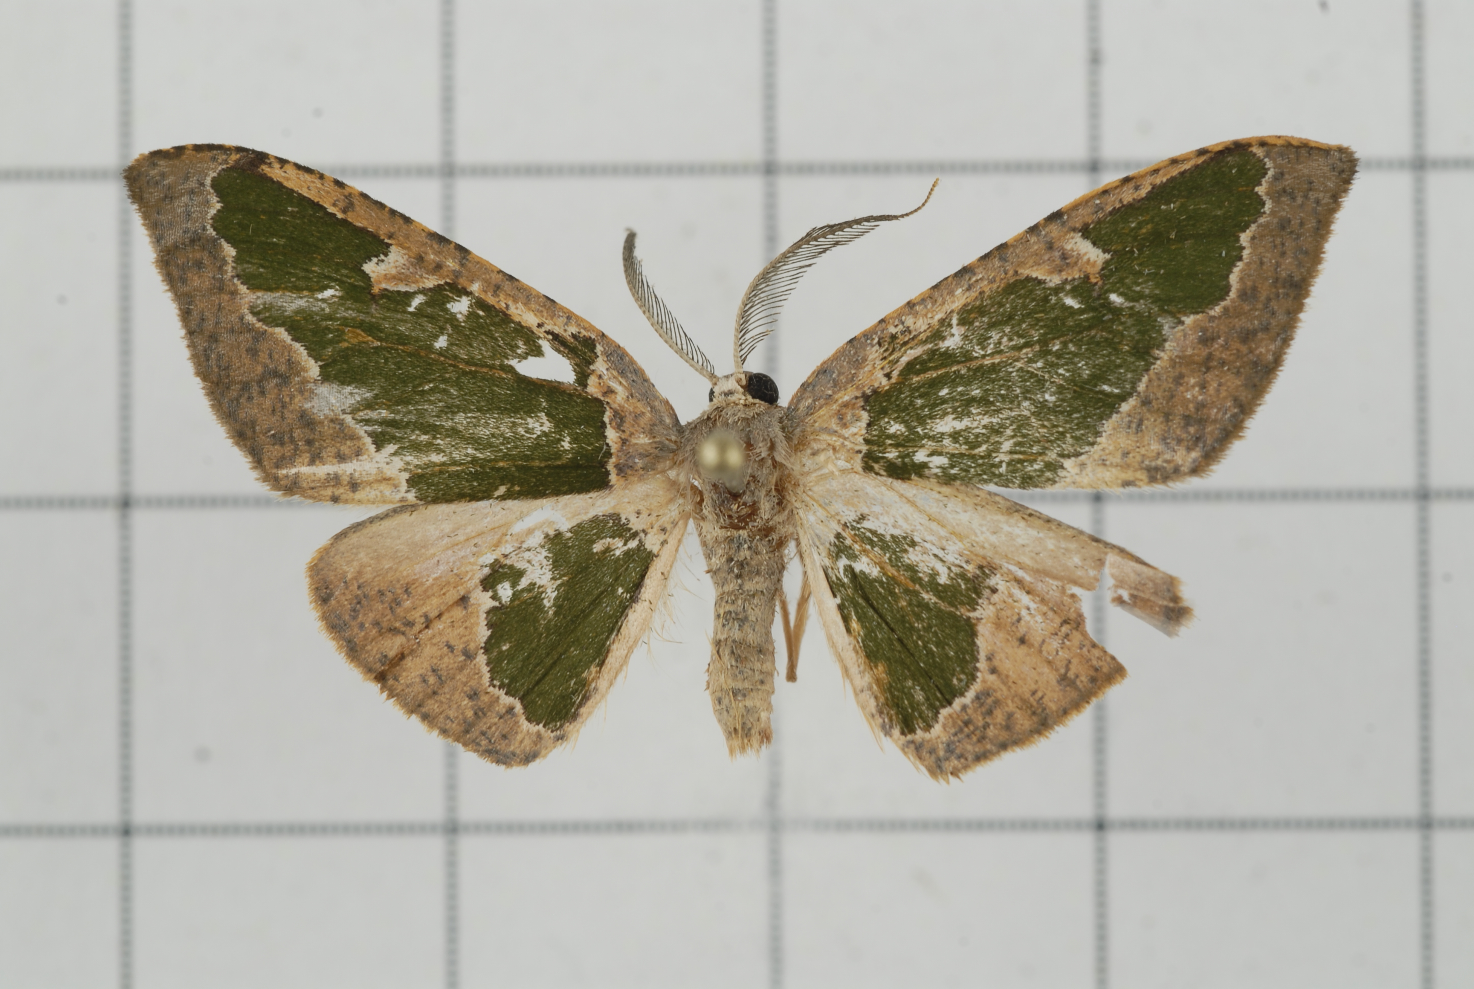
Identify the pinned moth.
Celenna festivaria formosensis
